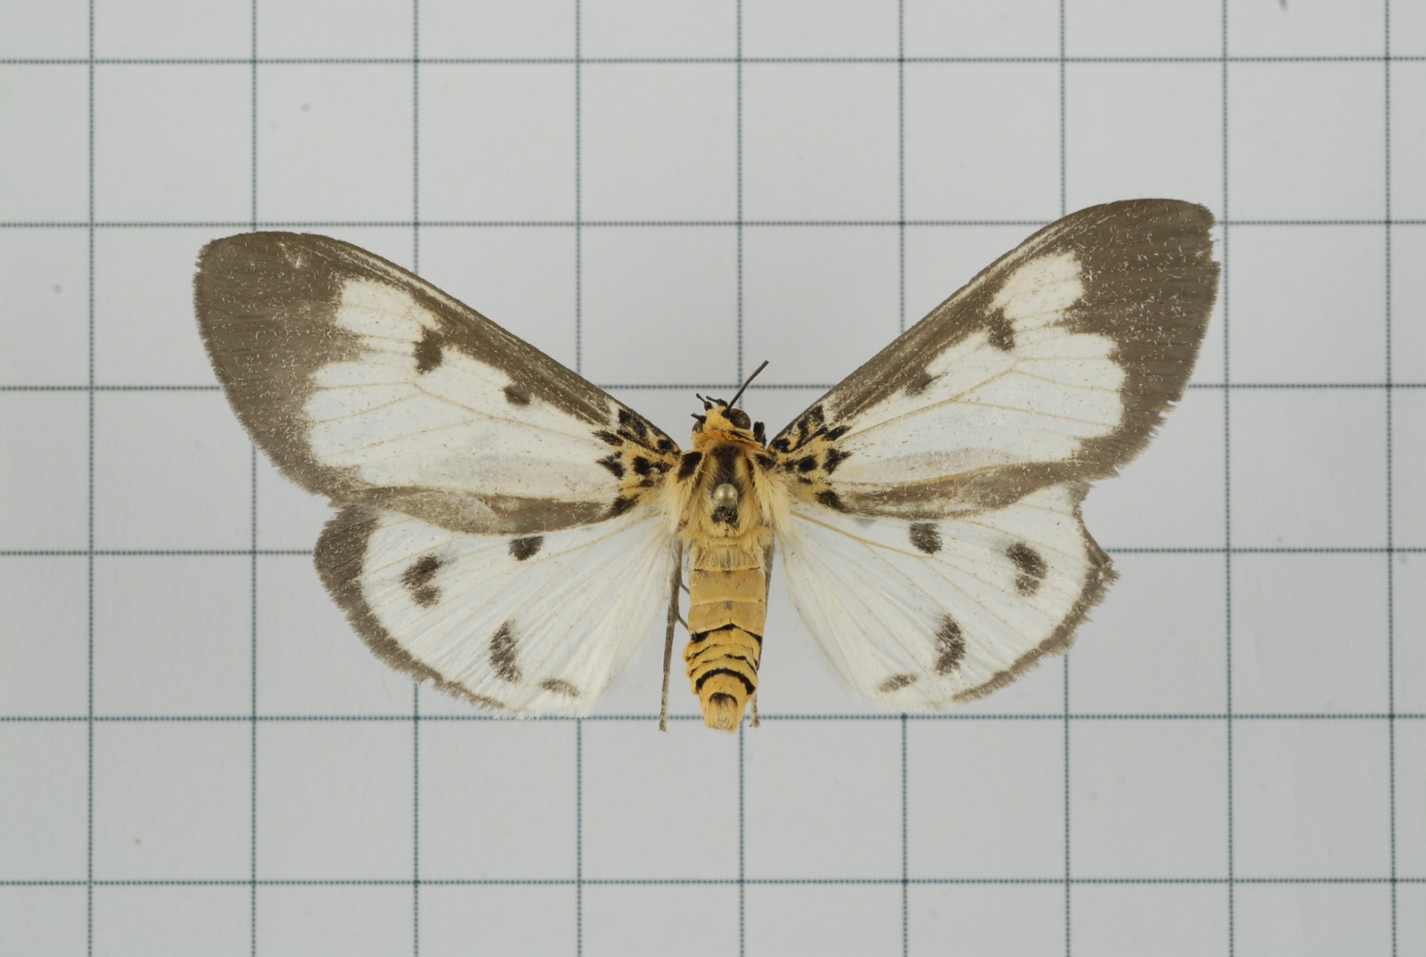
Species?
Asota plana lacteata
